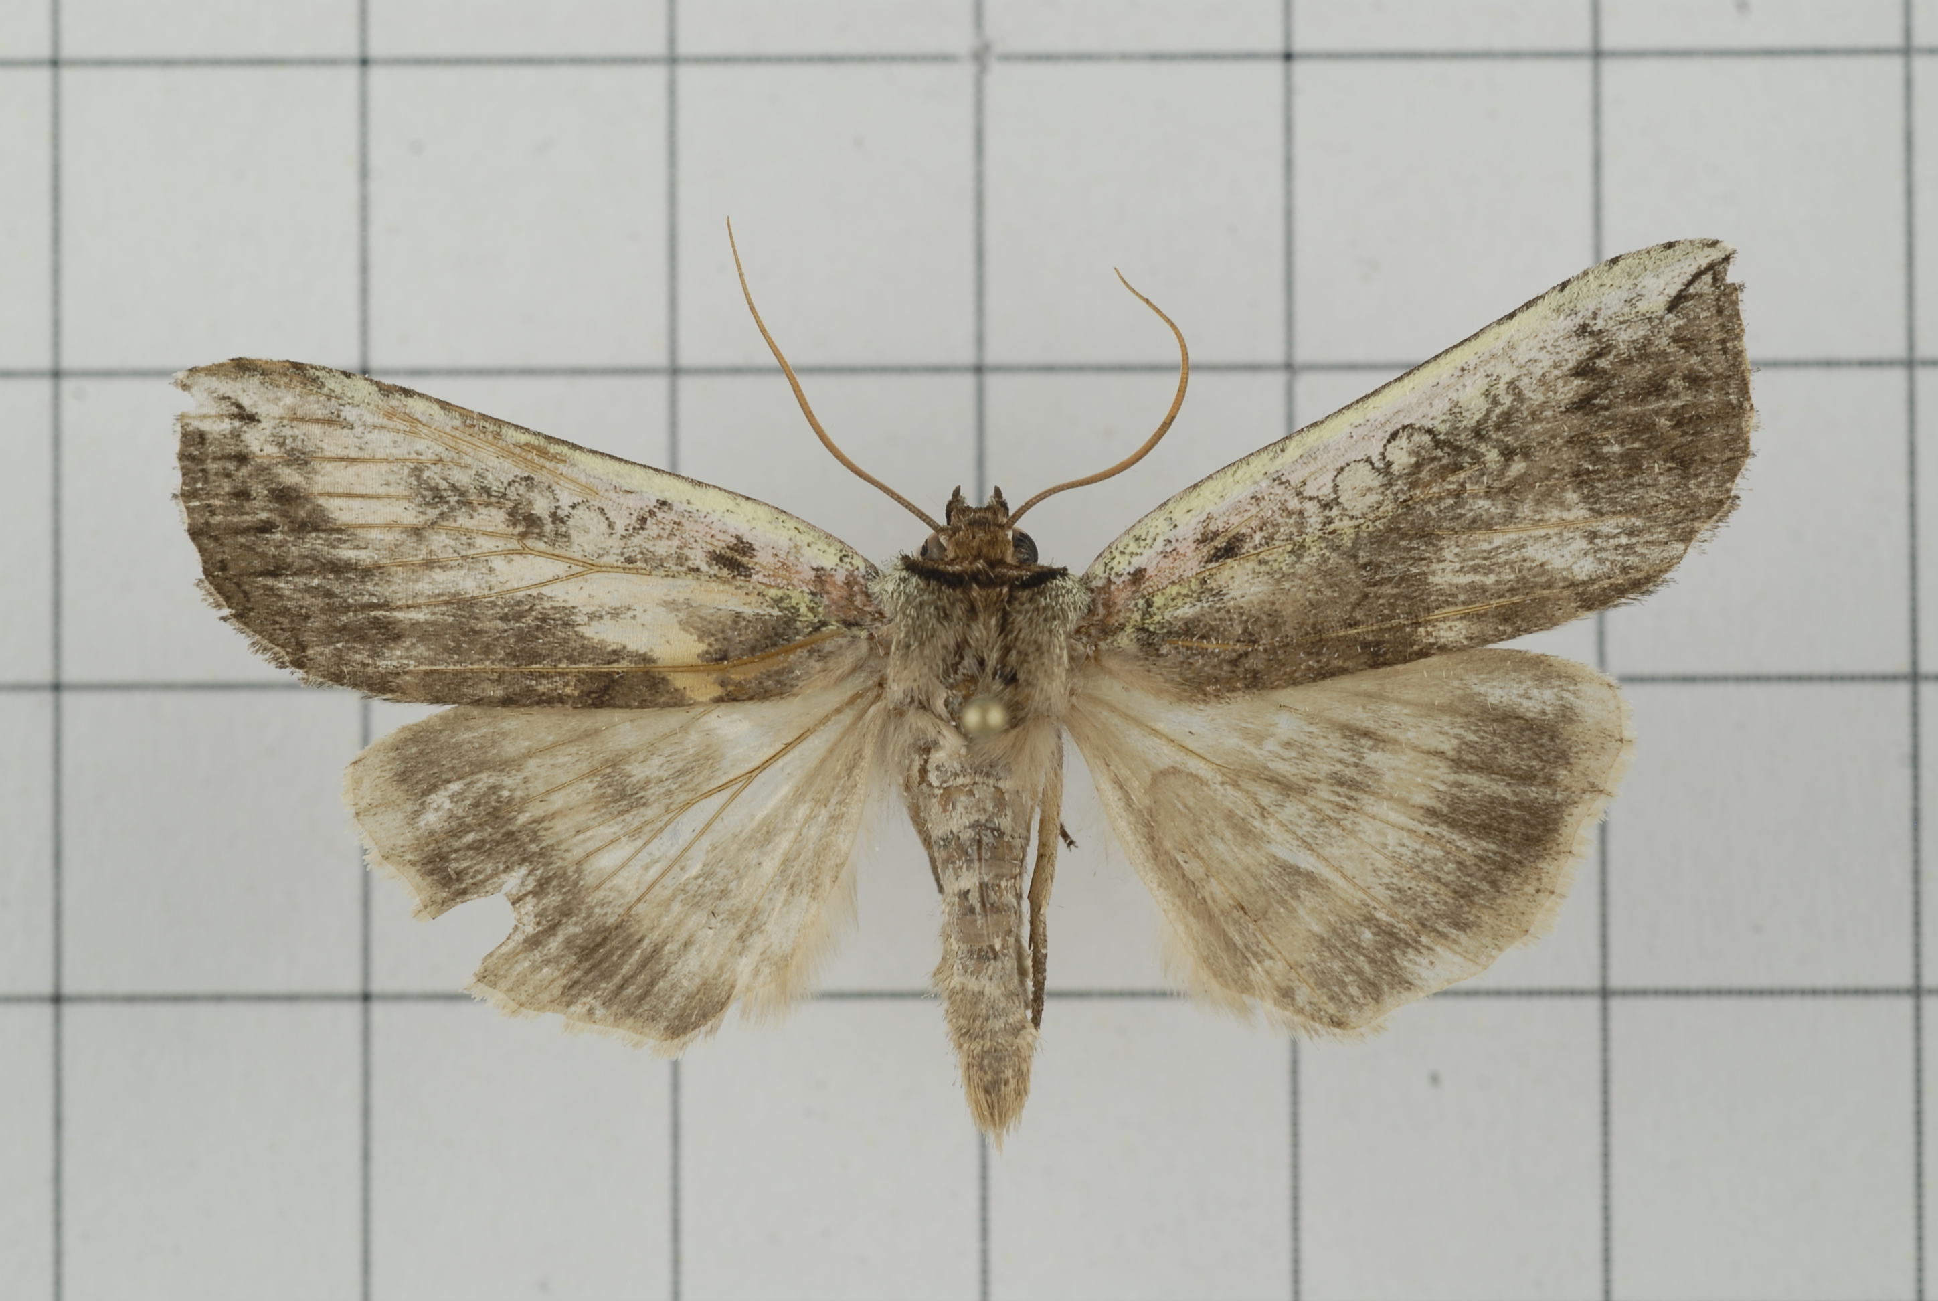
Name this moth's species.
Tethea oberthueri taiwana
